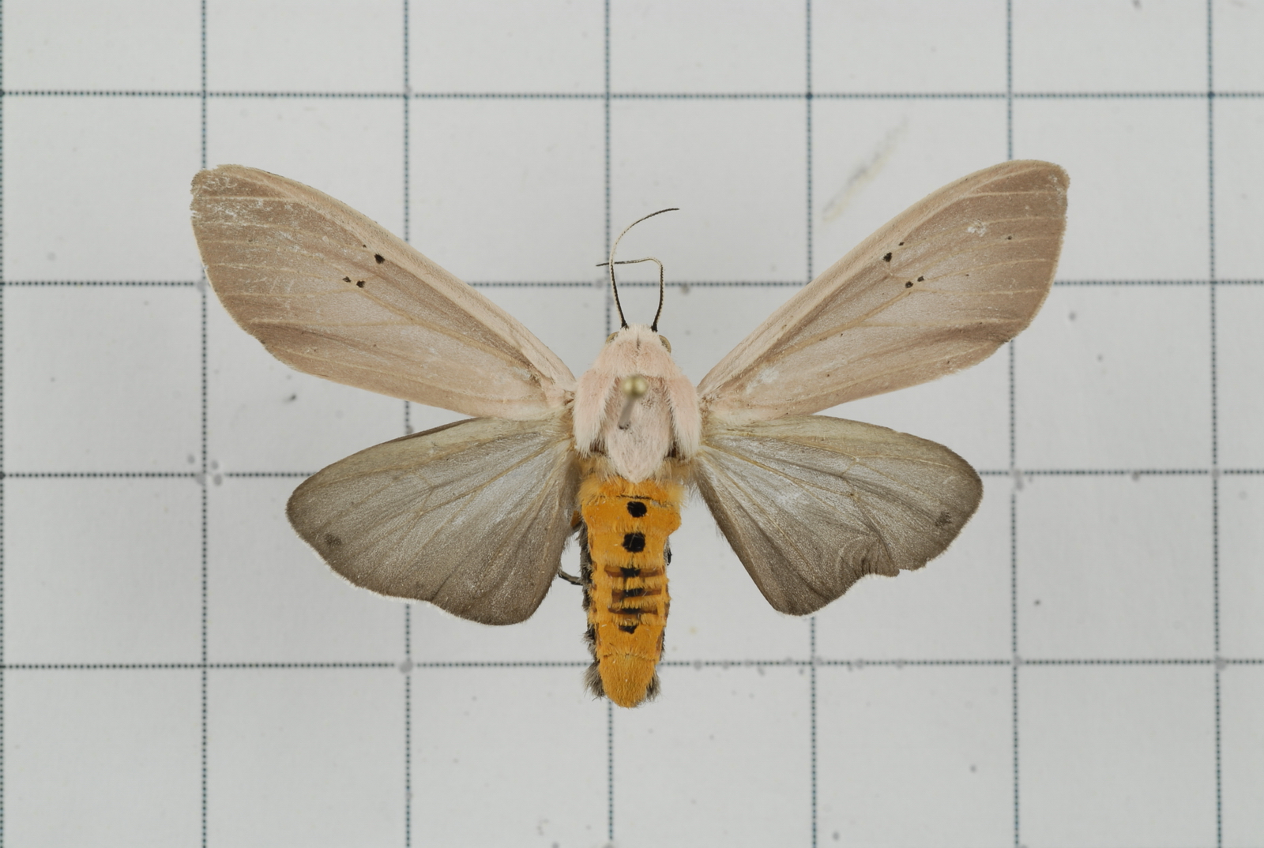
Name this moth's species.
Creatonotos transiens koni
